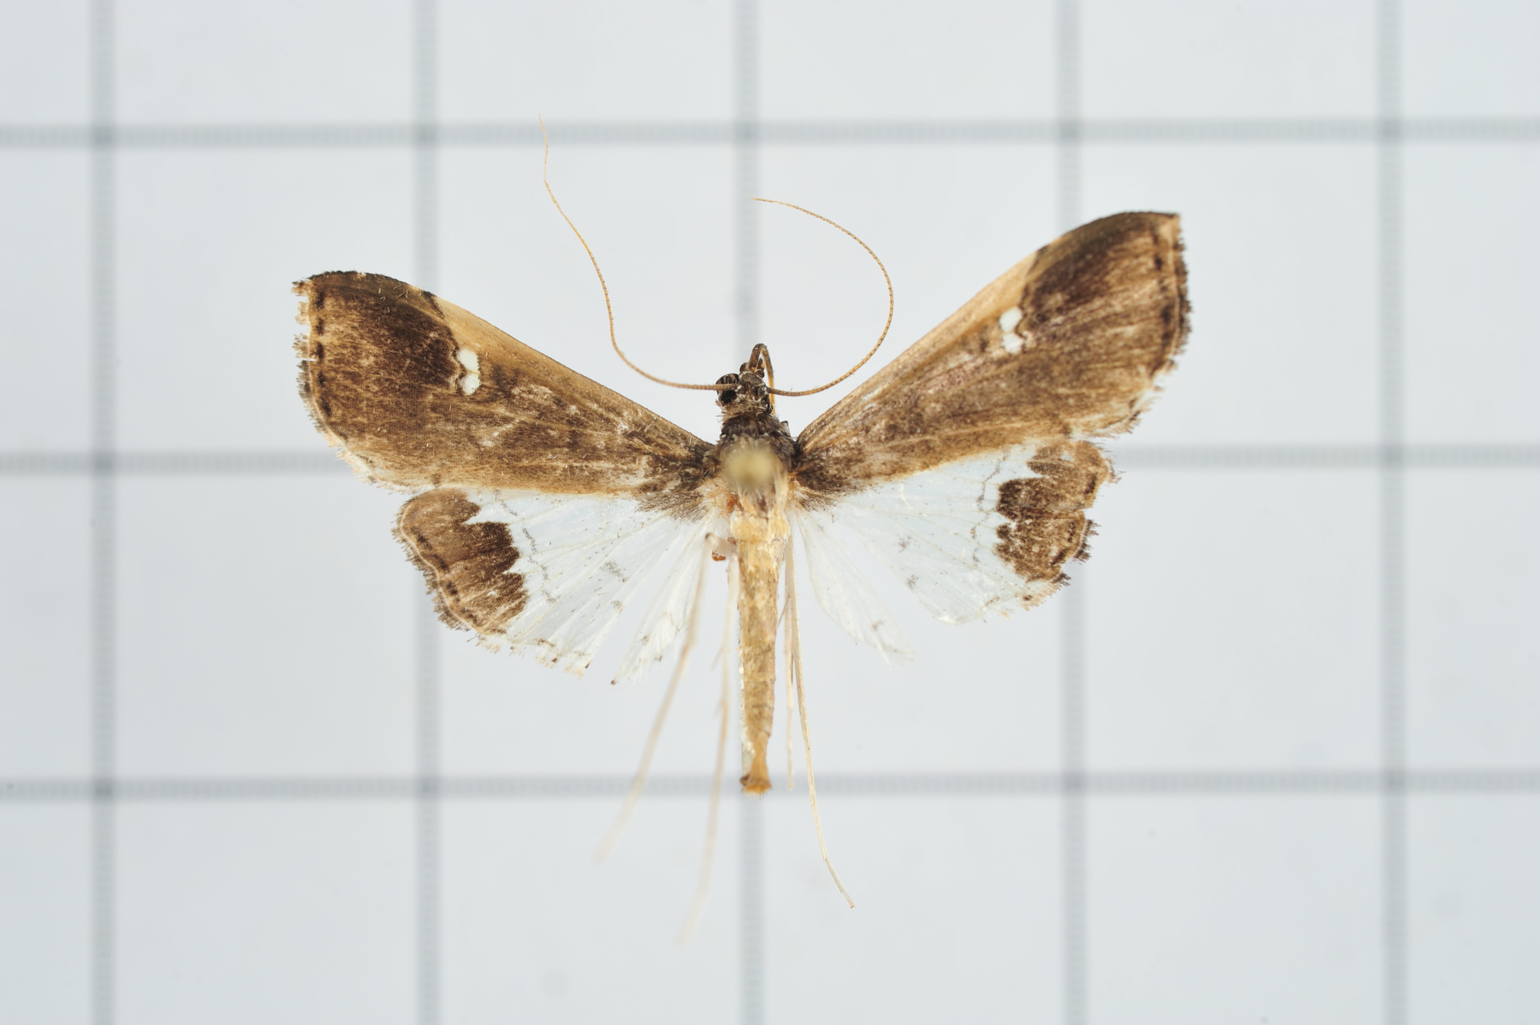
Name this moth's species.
Maruca amboinalis
